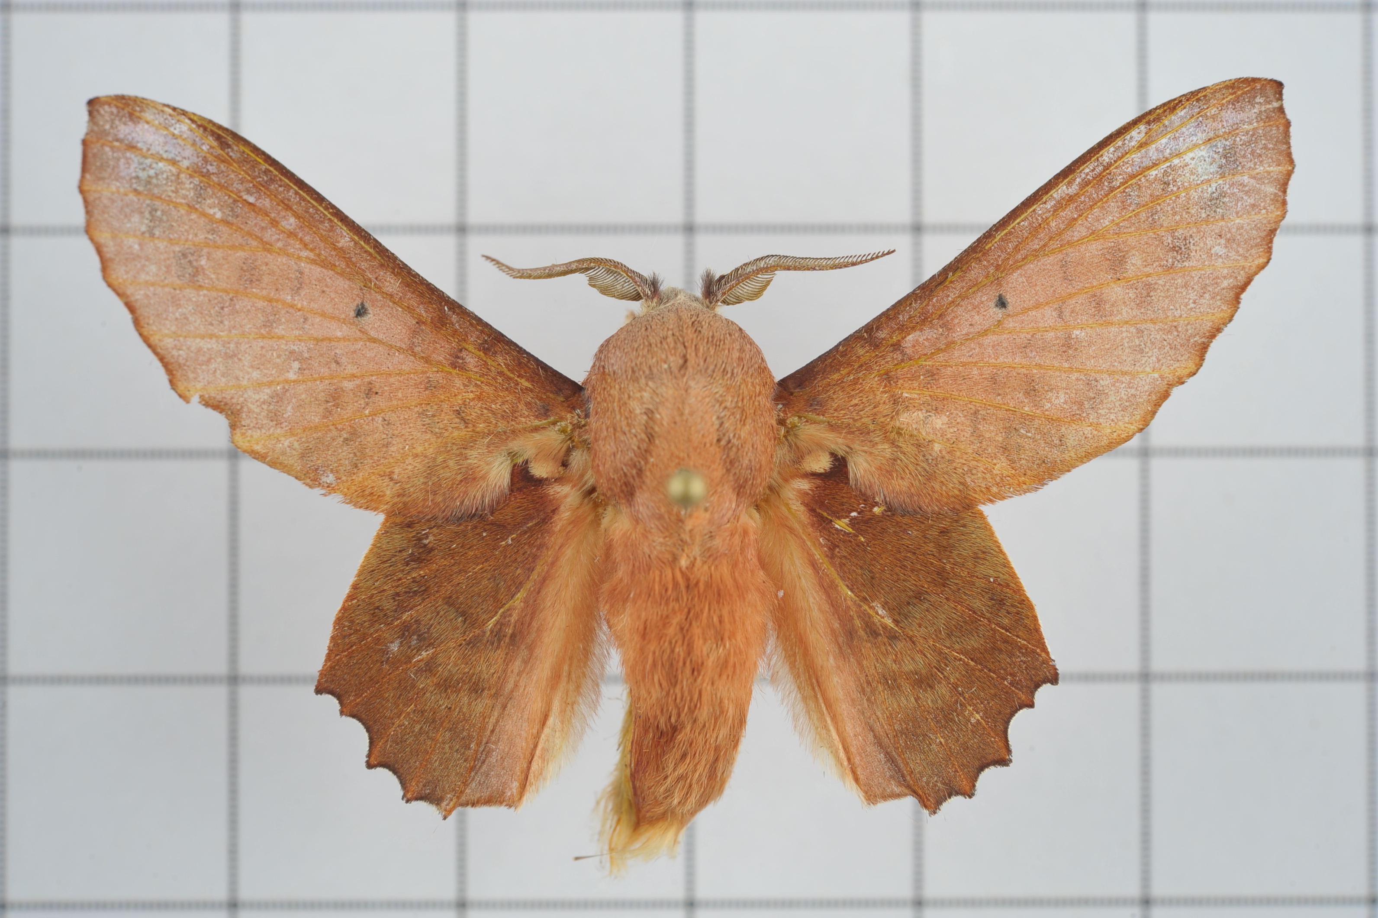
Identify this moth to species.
Paradoxopla sinuata taiwana
